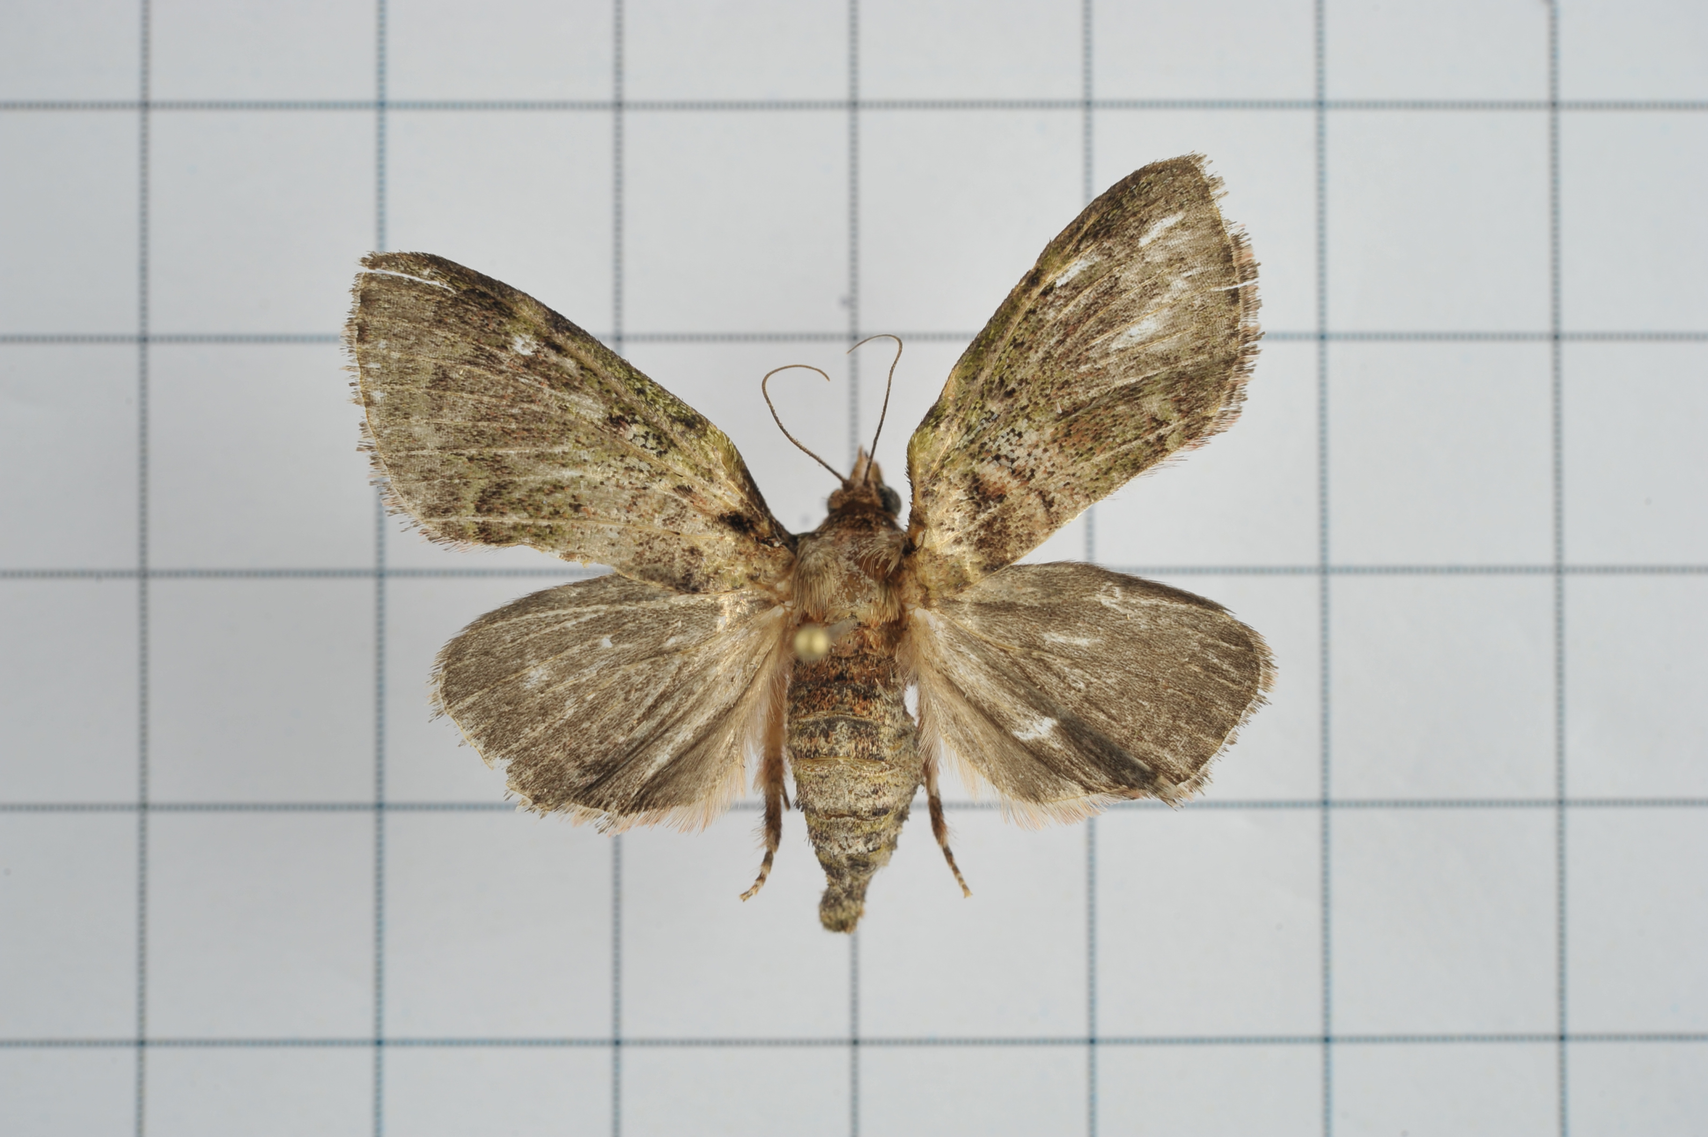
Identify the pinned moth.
Locastra muscosalis
